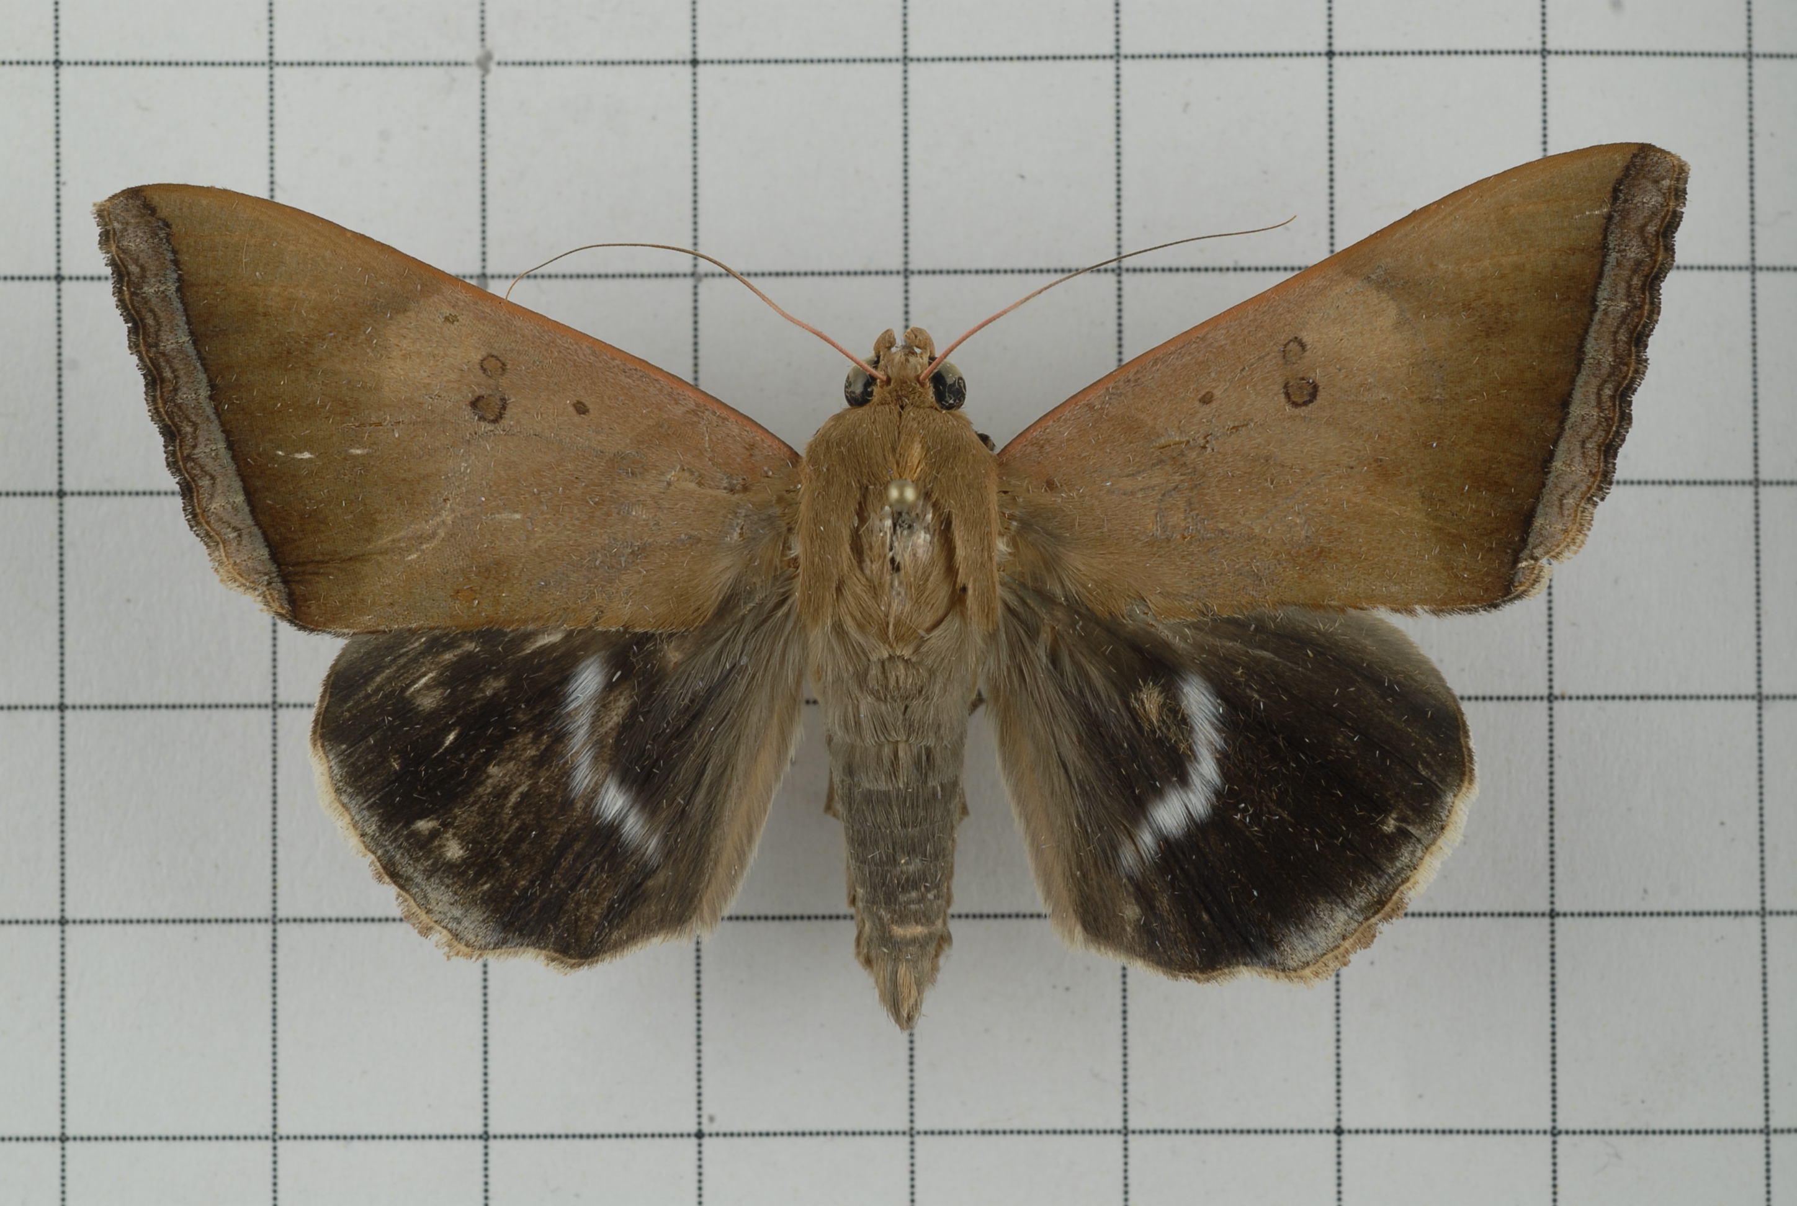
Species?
Artena dotata
